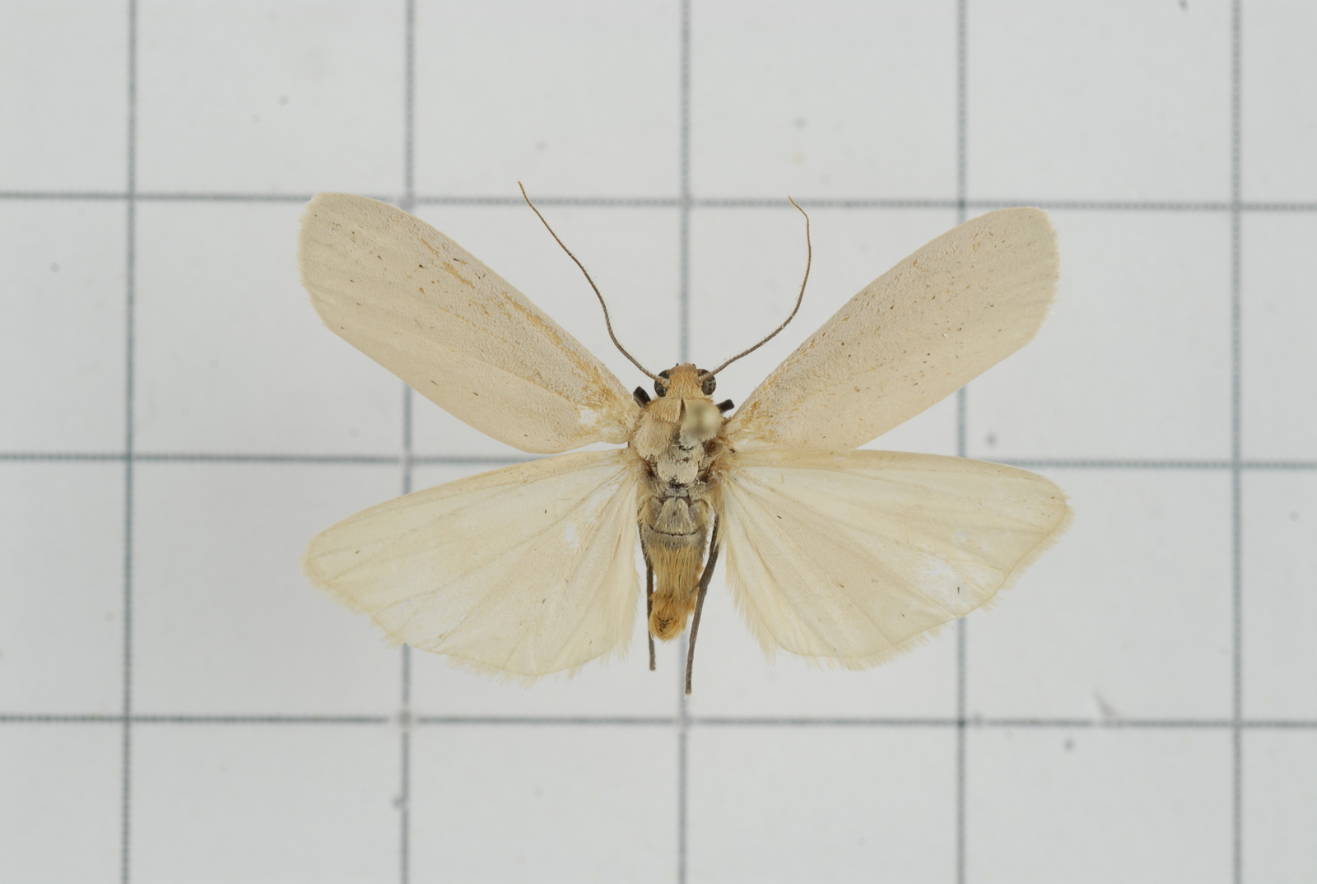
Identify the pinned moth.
Eilema ranrunensis
